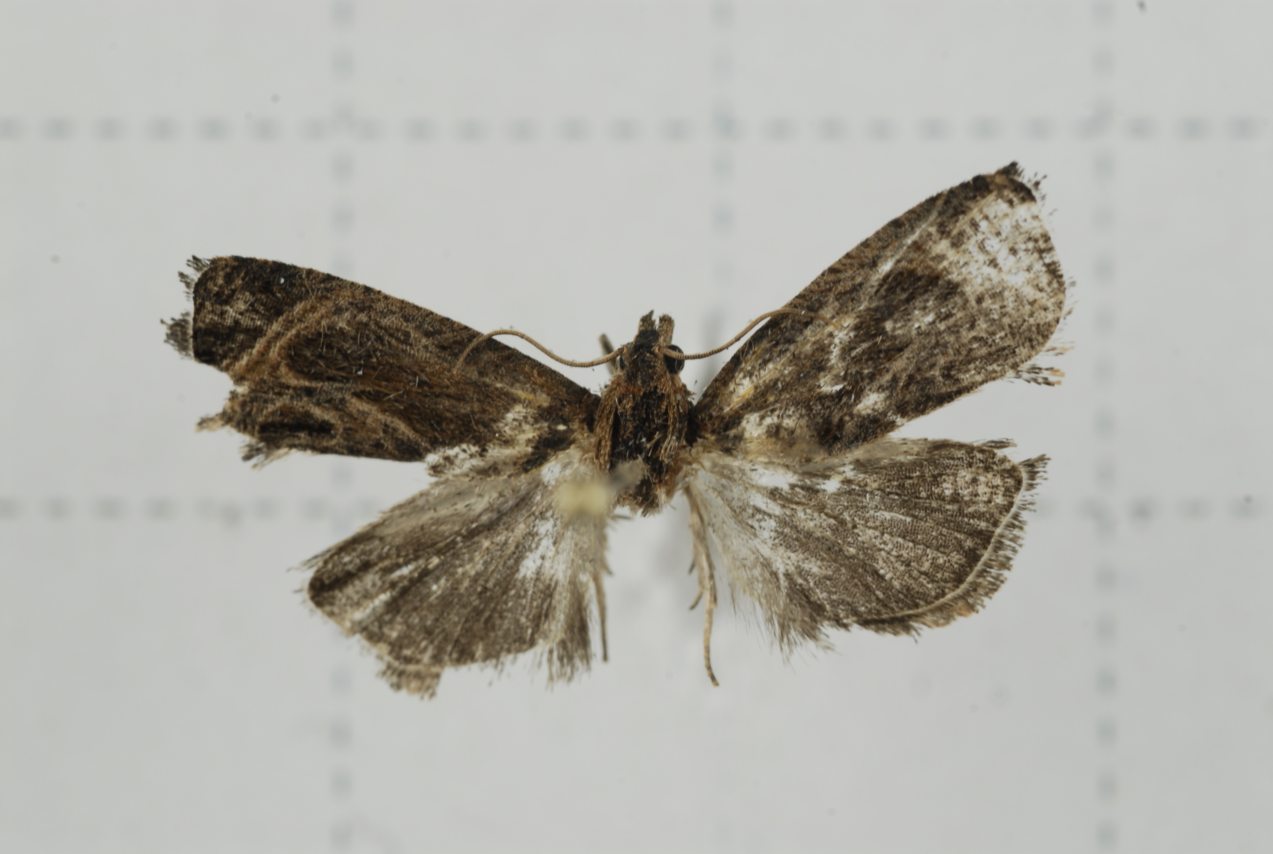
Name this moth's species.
Cryptophlebia repletana
